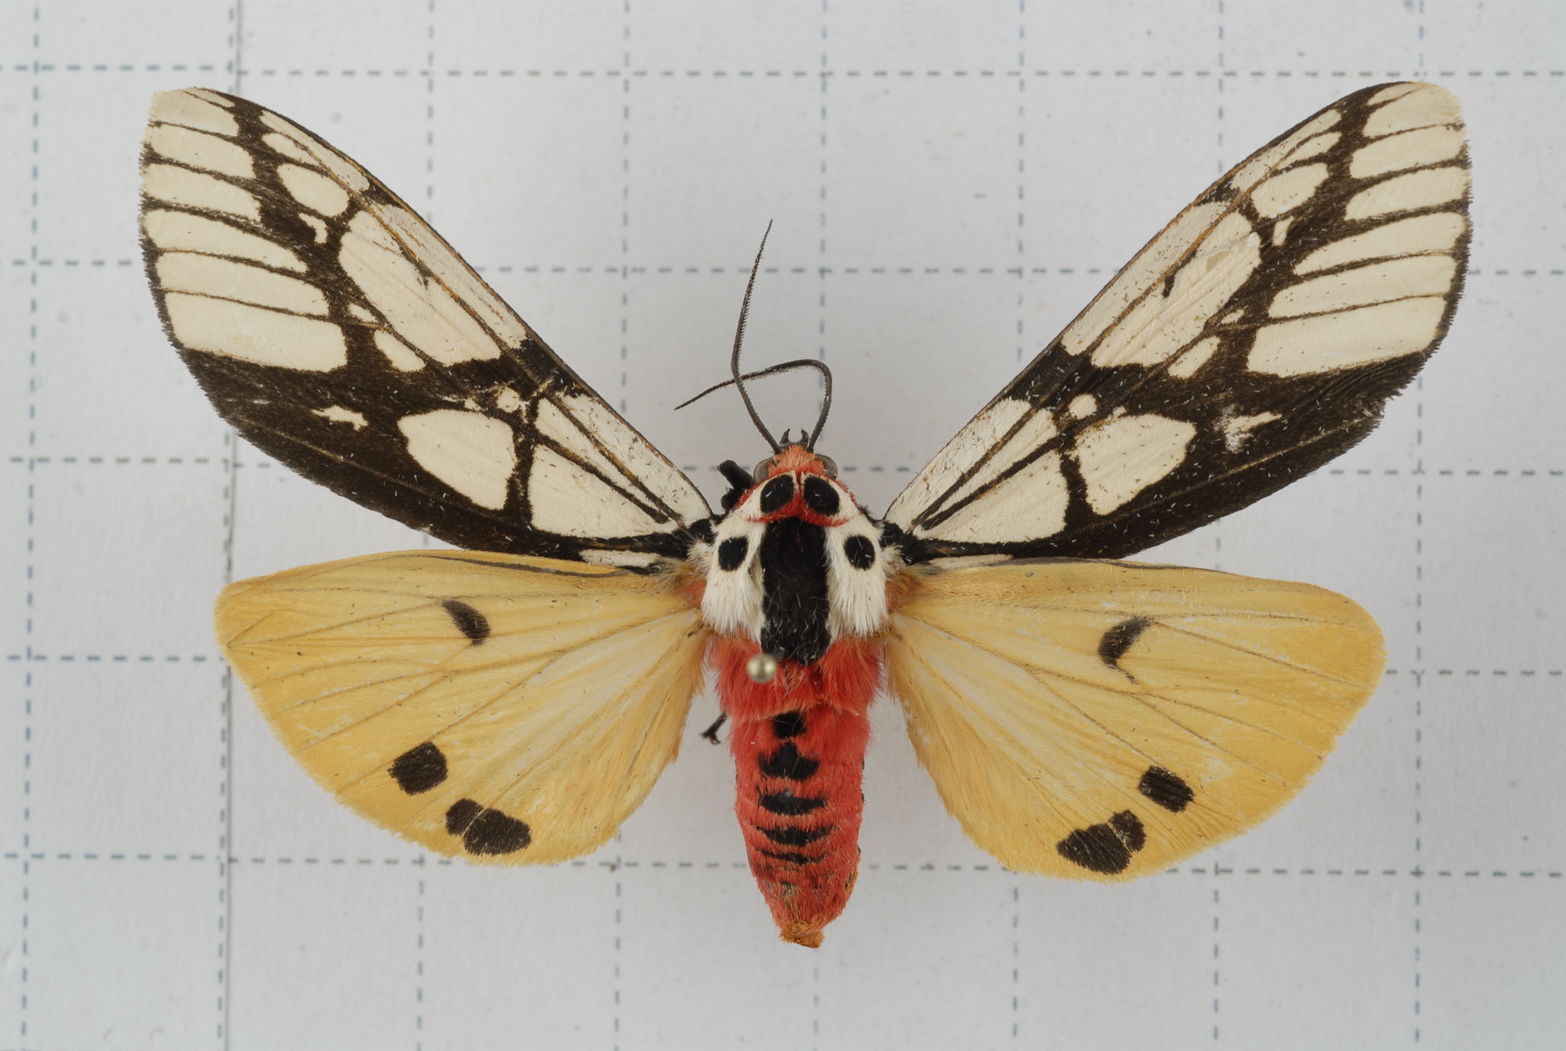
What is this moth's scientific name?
Areas galactina formosana
